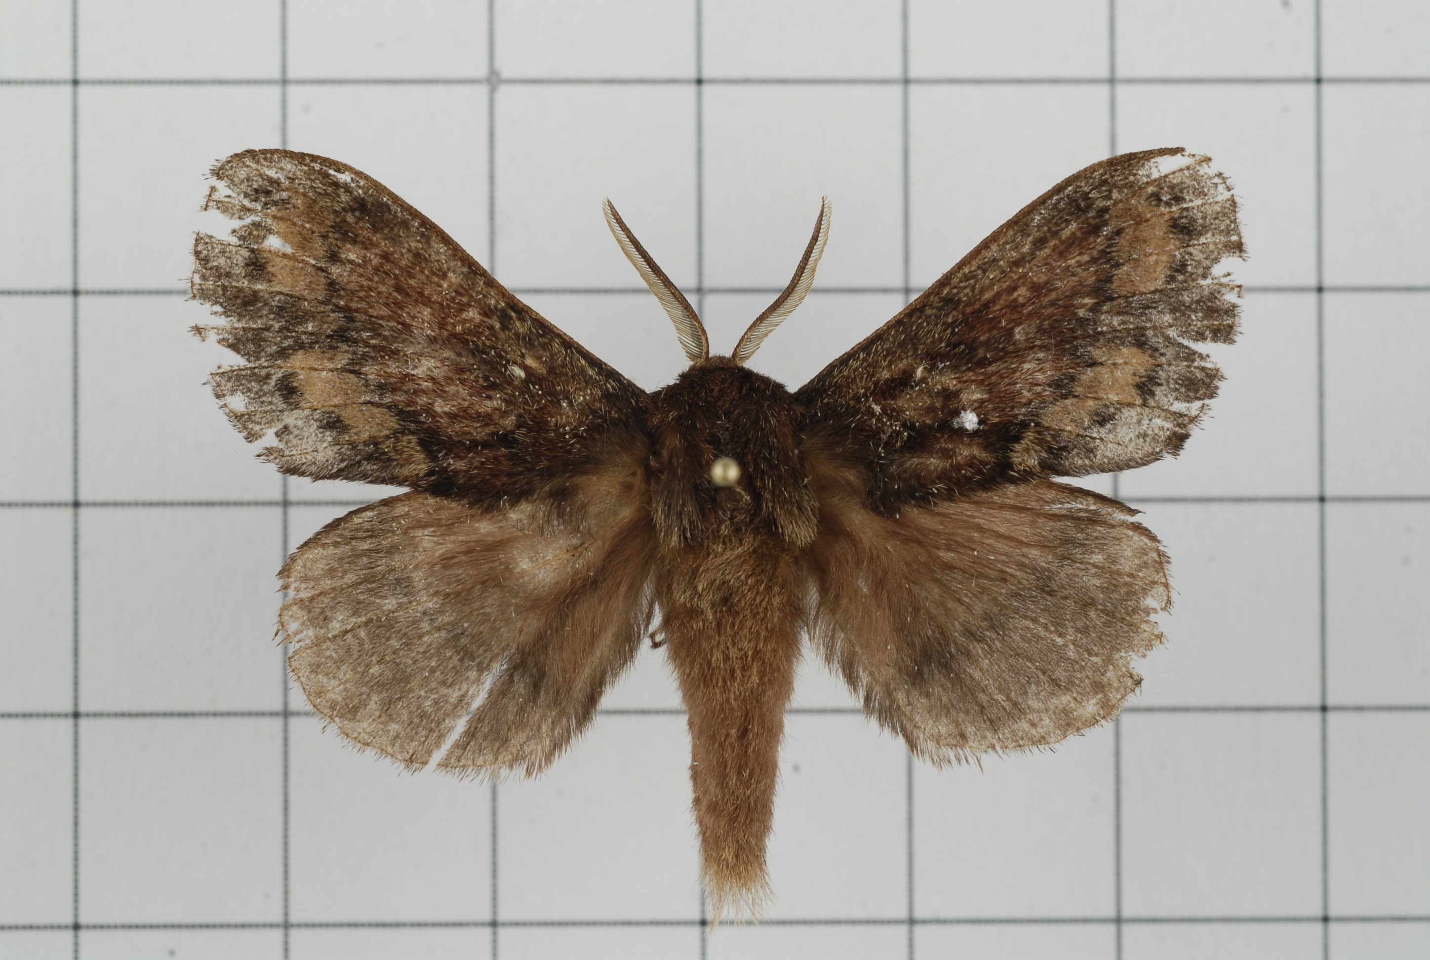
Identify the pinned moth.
Dendrolimus arizana
